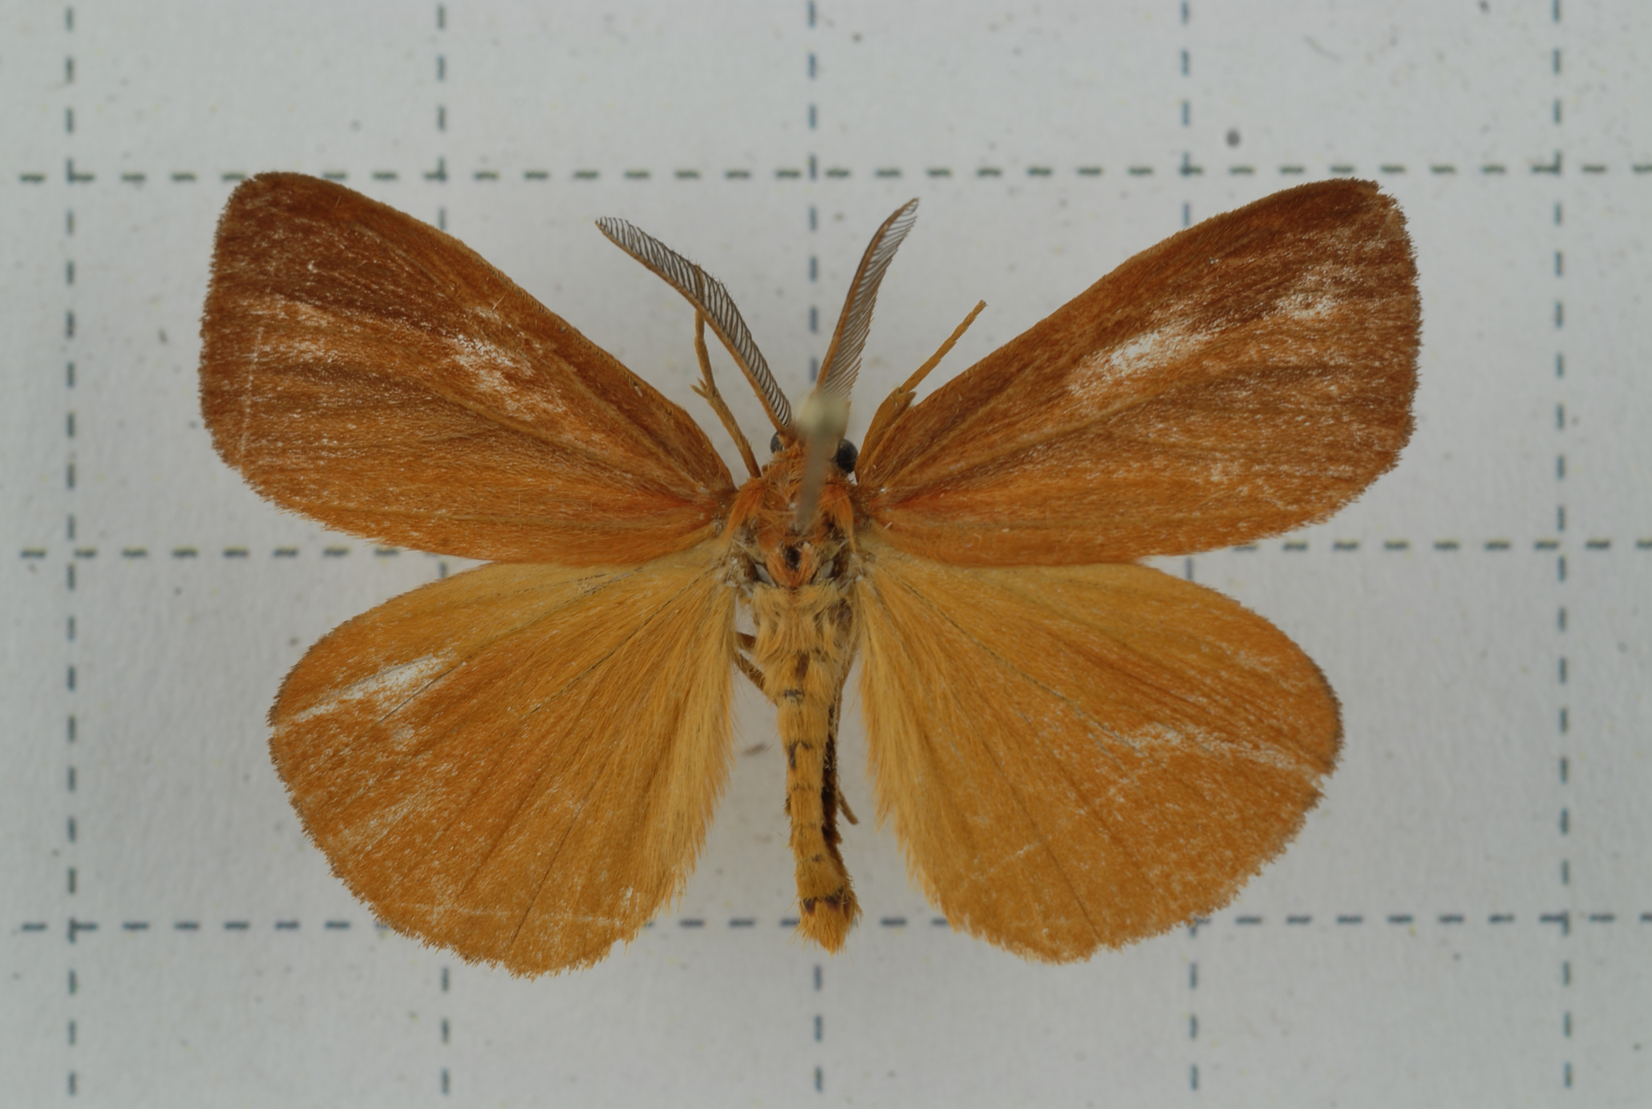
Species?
Pantana substrigosa
